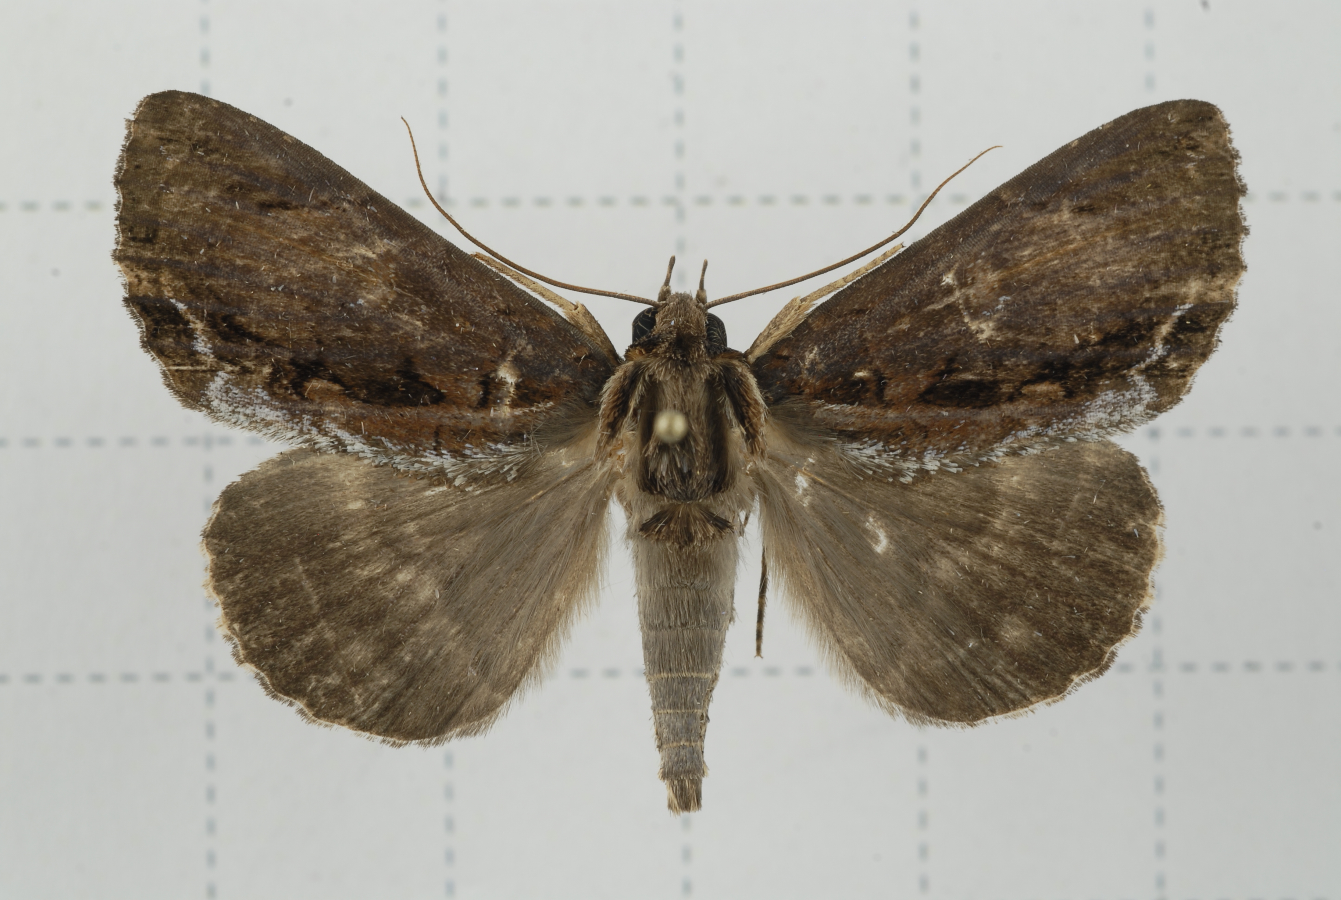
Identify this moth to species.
Ercheia umbrosa
